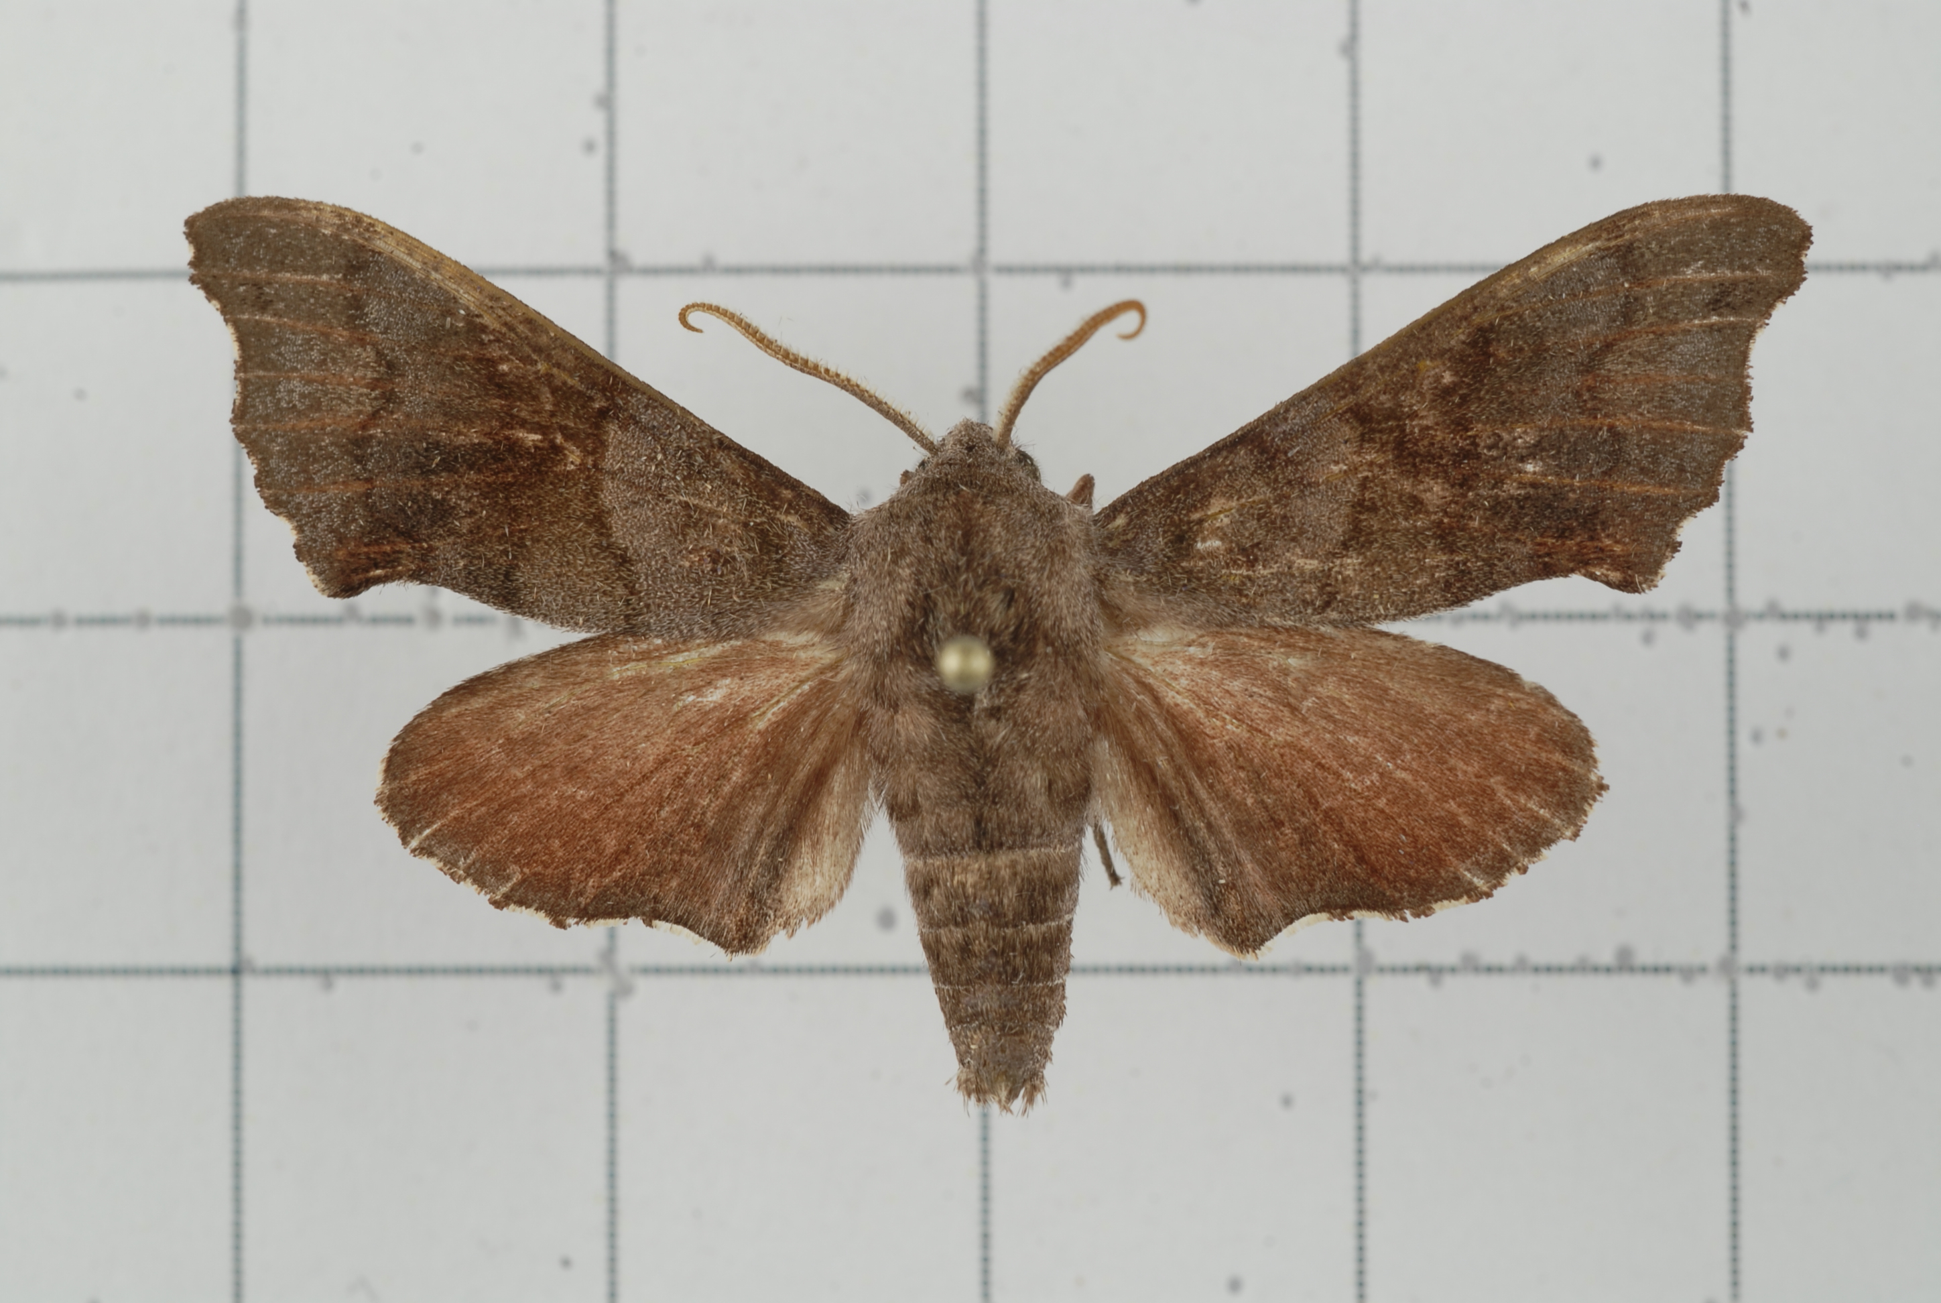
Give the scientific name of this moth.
Cypoides chinensis
